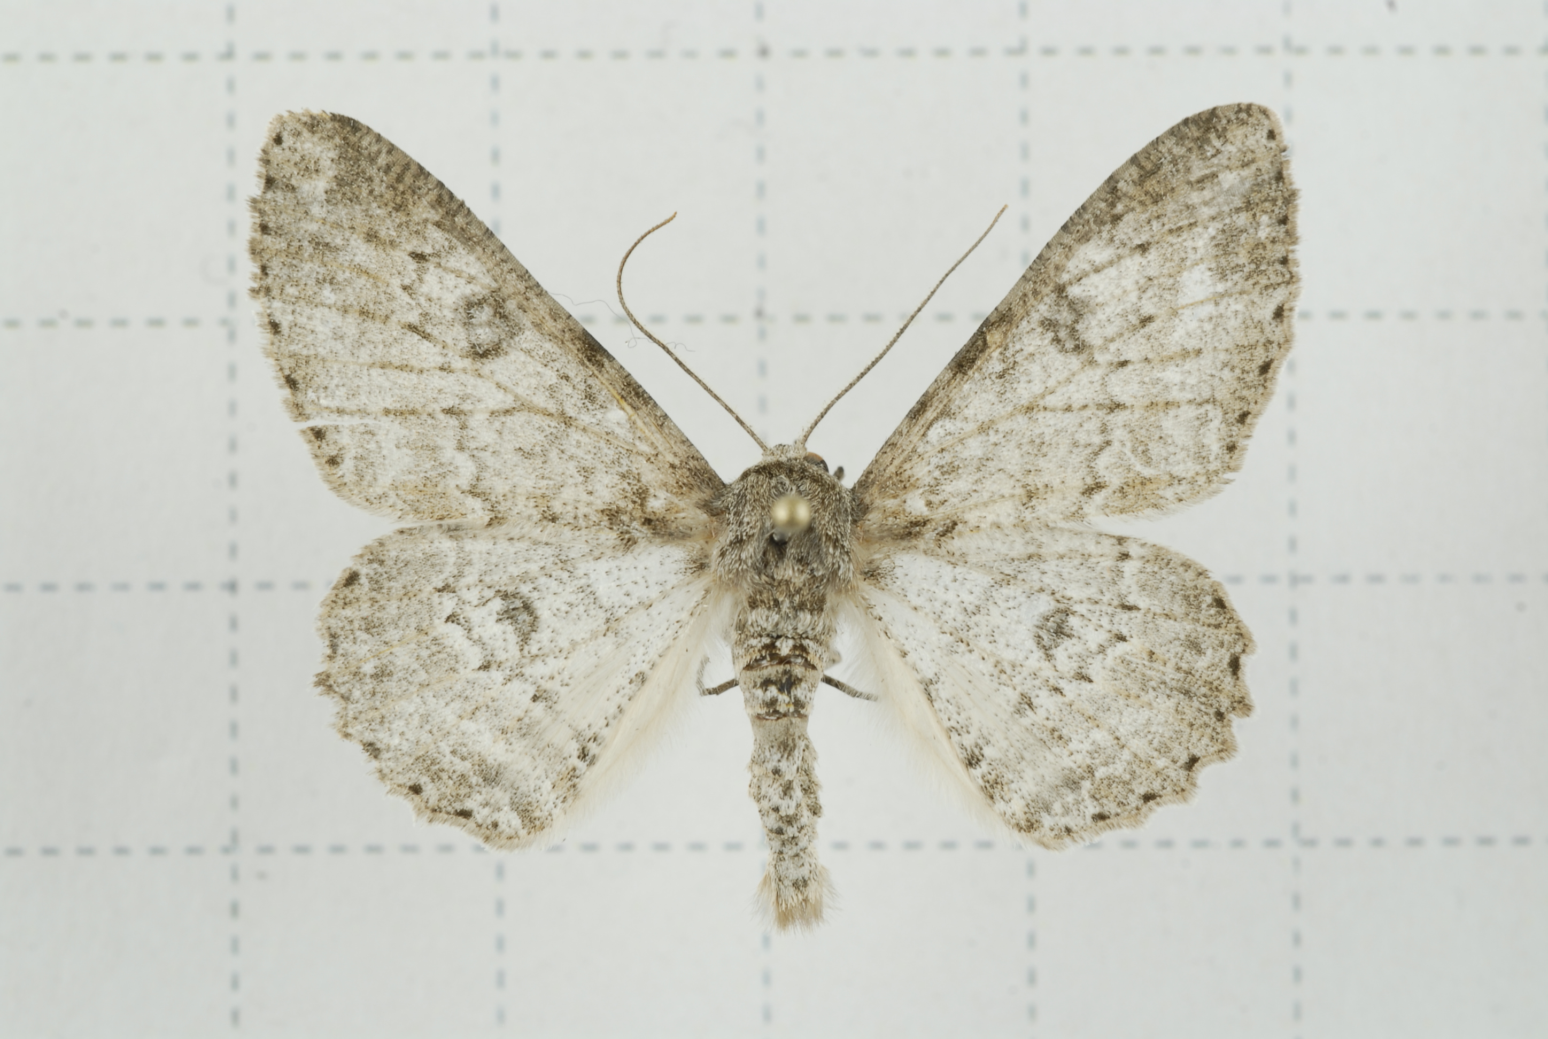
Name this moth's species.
Ascotis selenaria imparata
